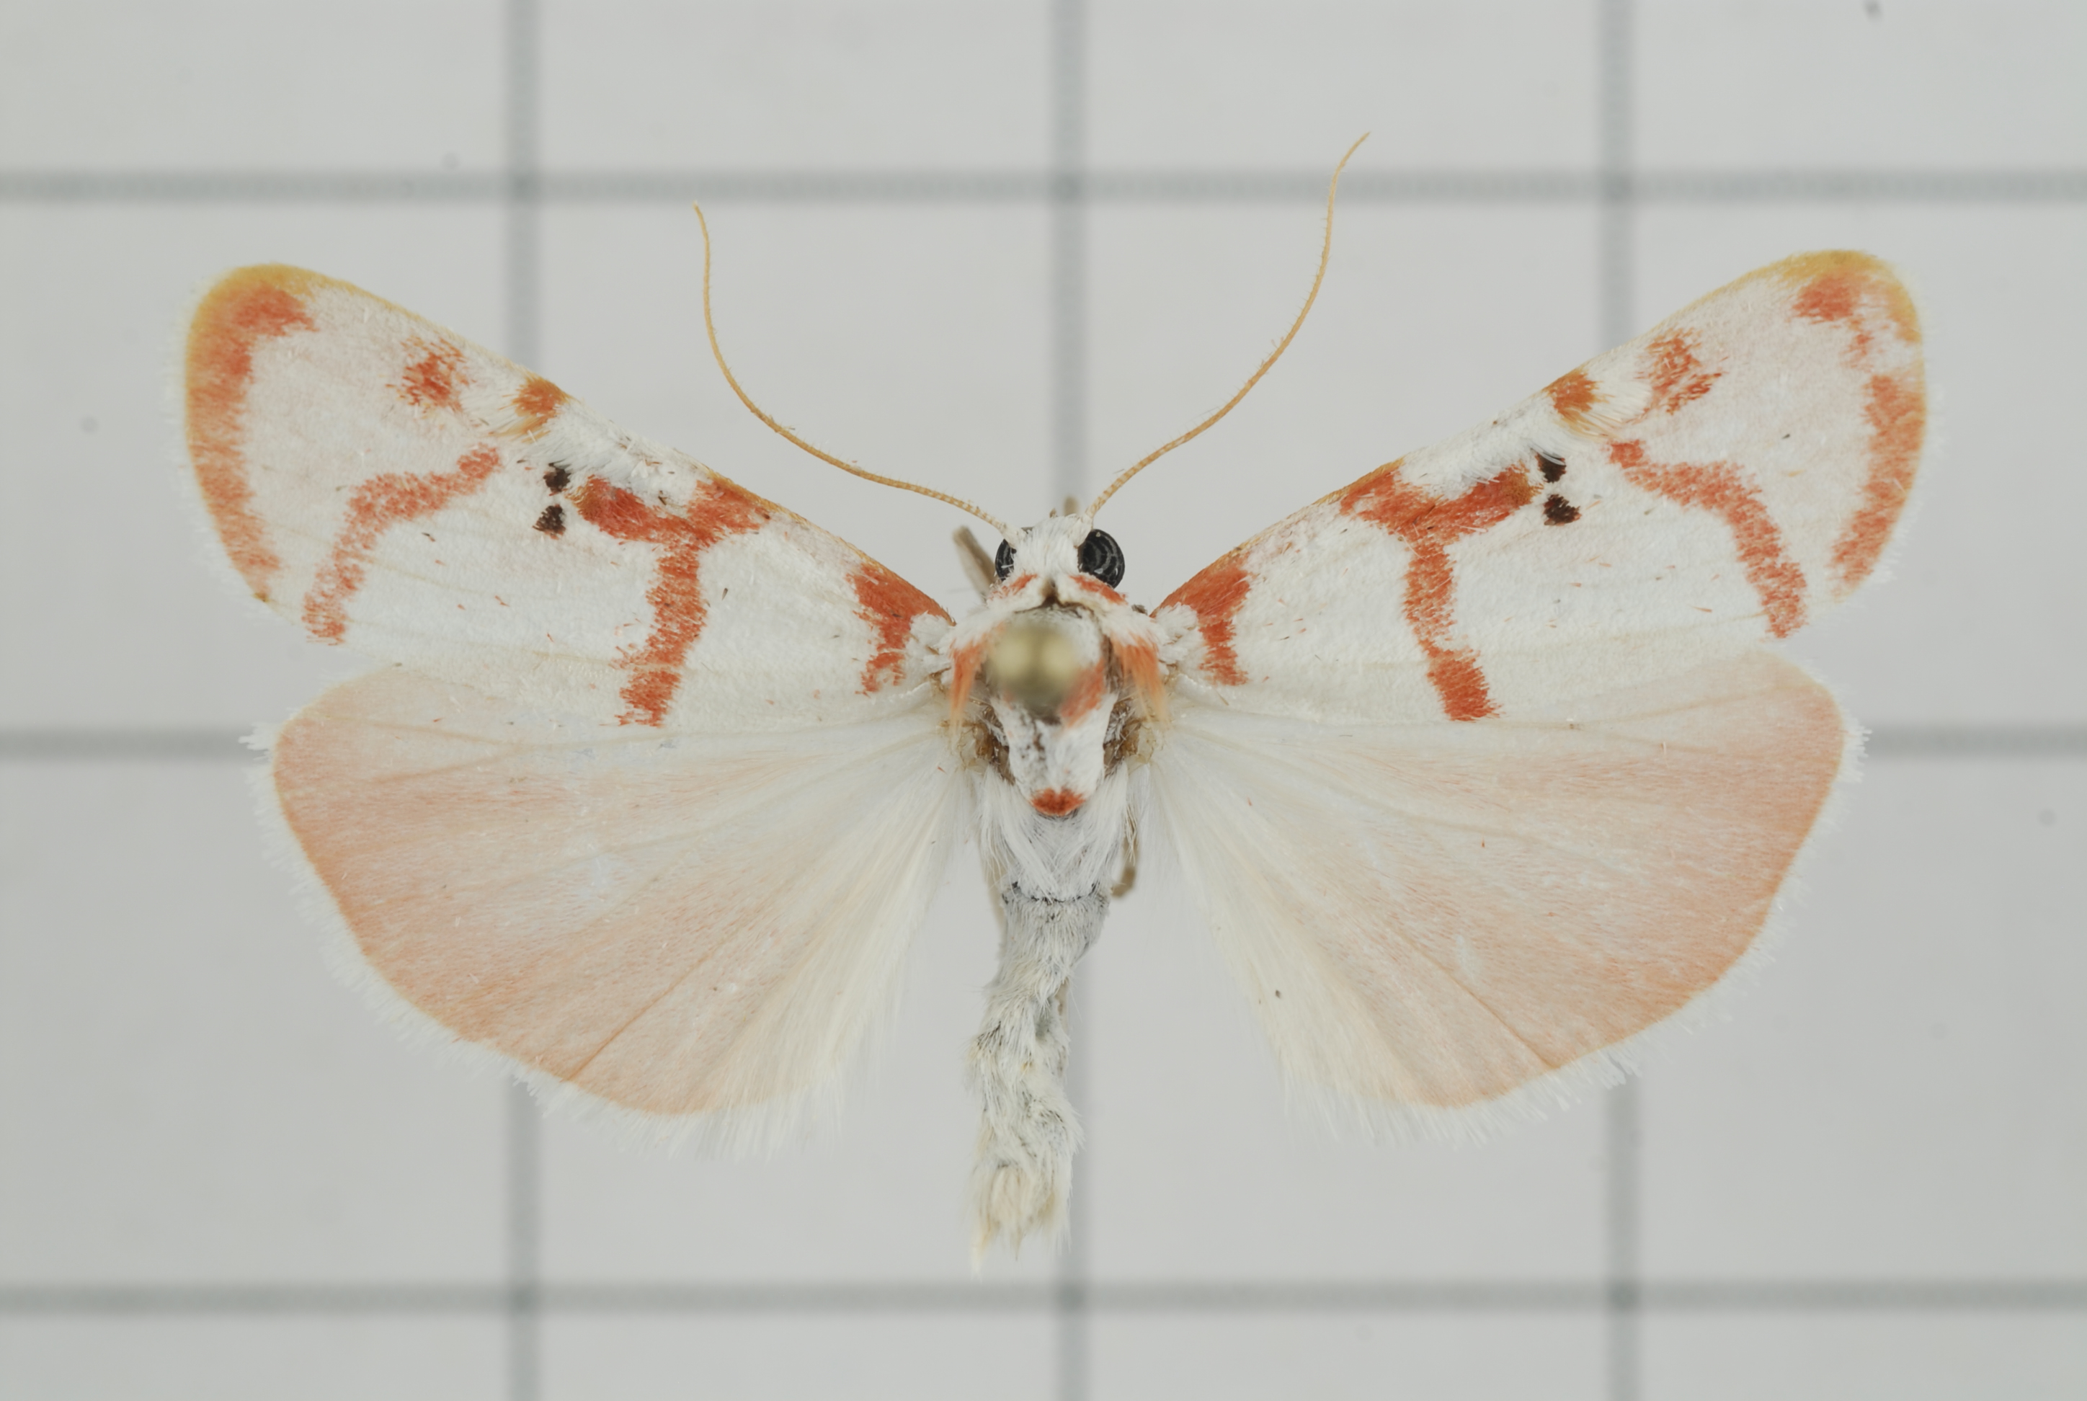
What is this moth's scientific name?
Cyana hamata hamata
